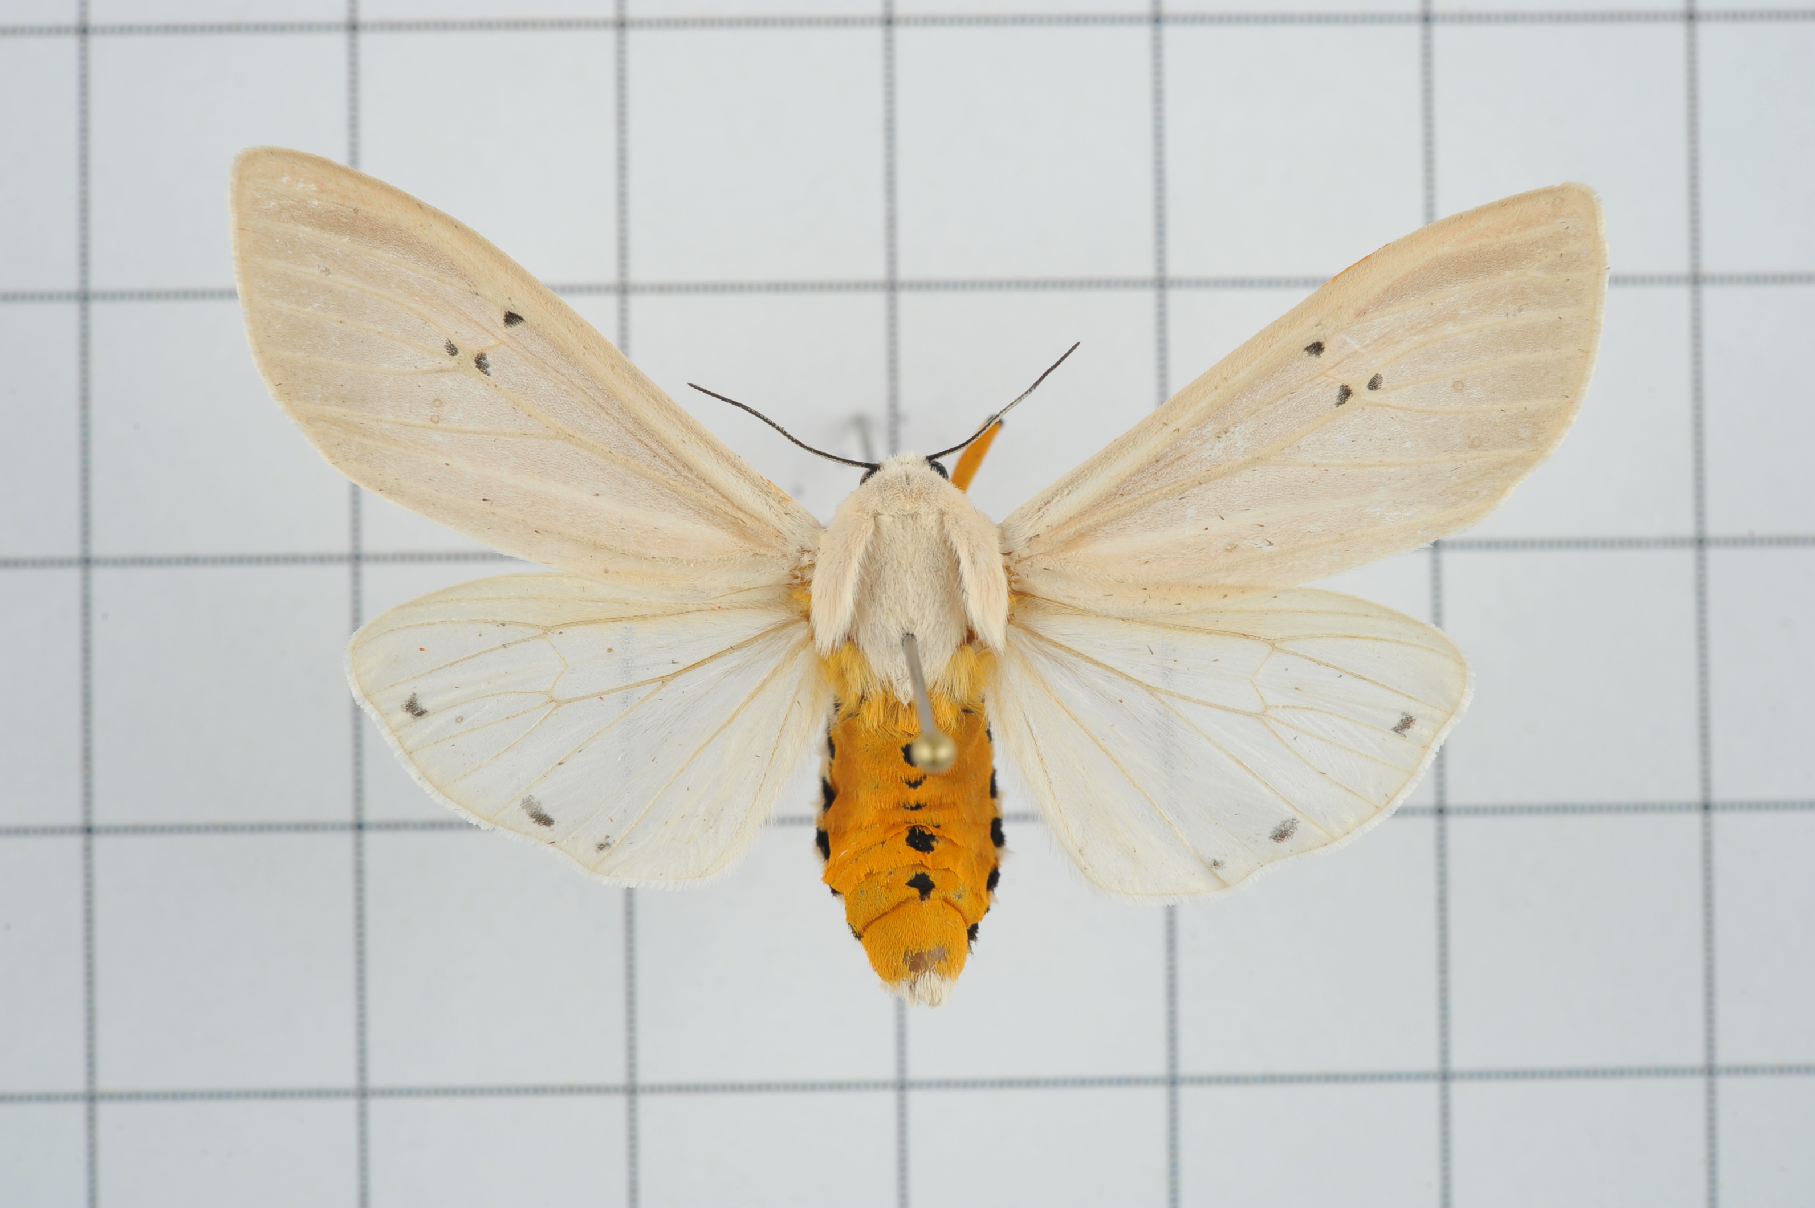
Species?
Creatonotos transiens koni
